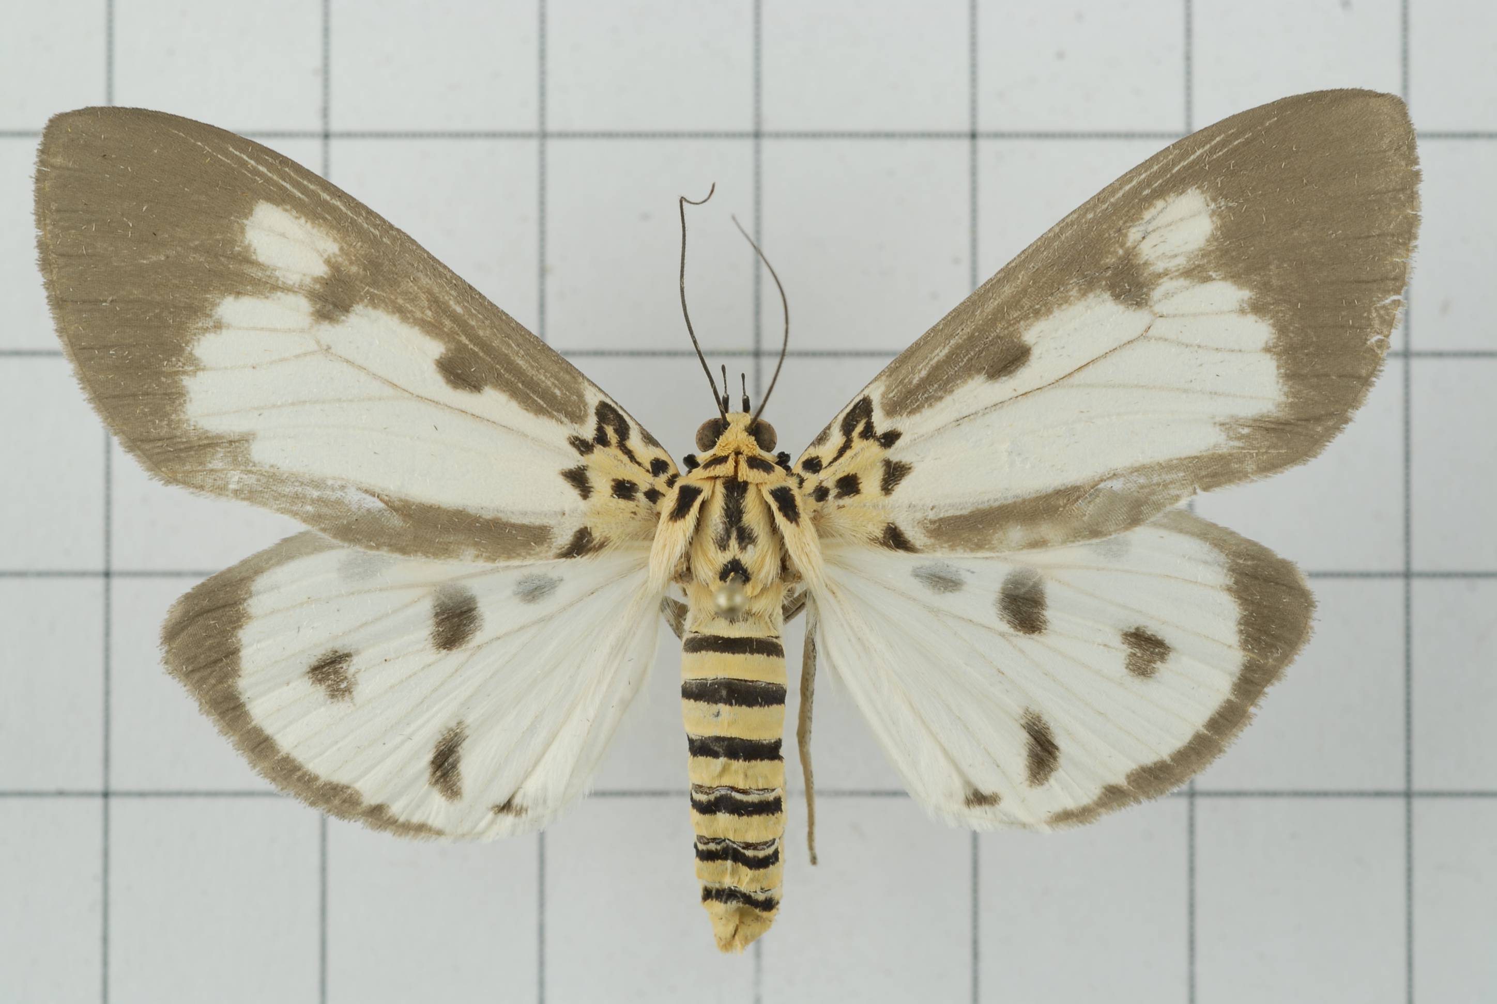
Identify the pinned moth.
Asota plana lacteata
